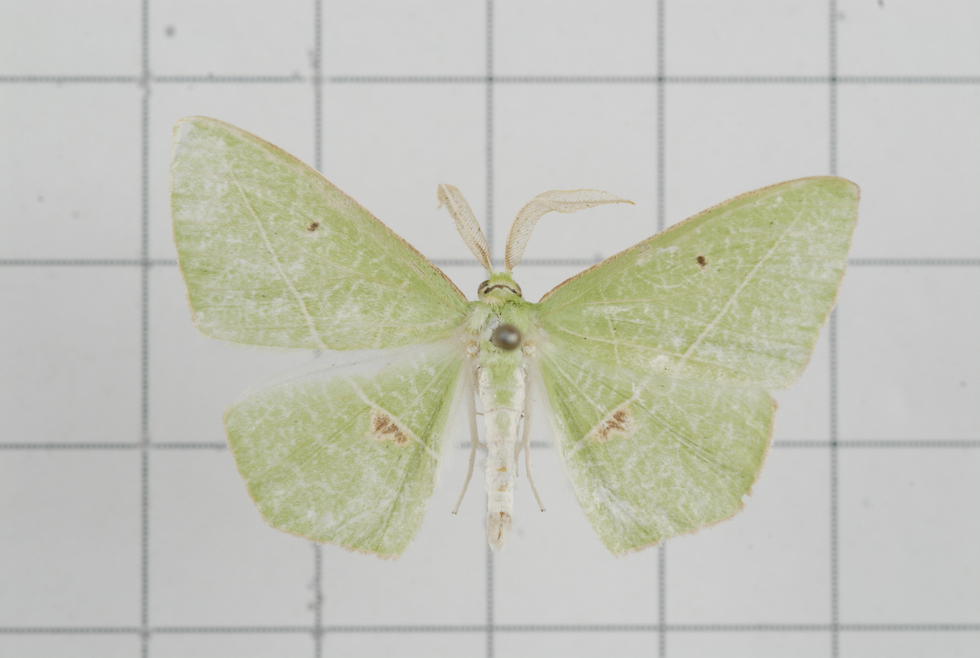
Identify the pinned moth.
Tanaoctenia haliaria
